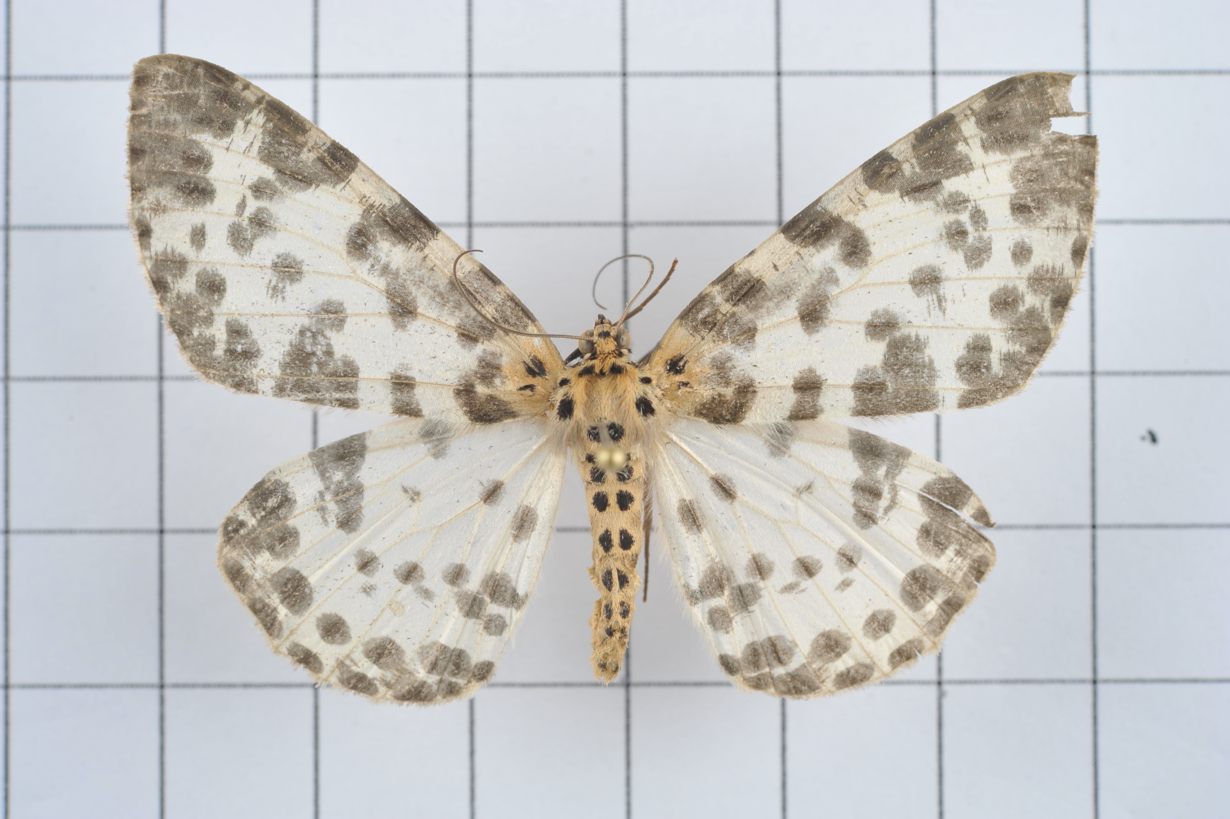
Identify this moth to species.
Percnia luridaria nominoneura
